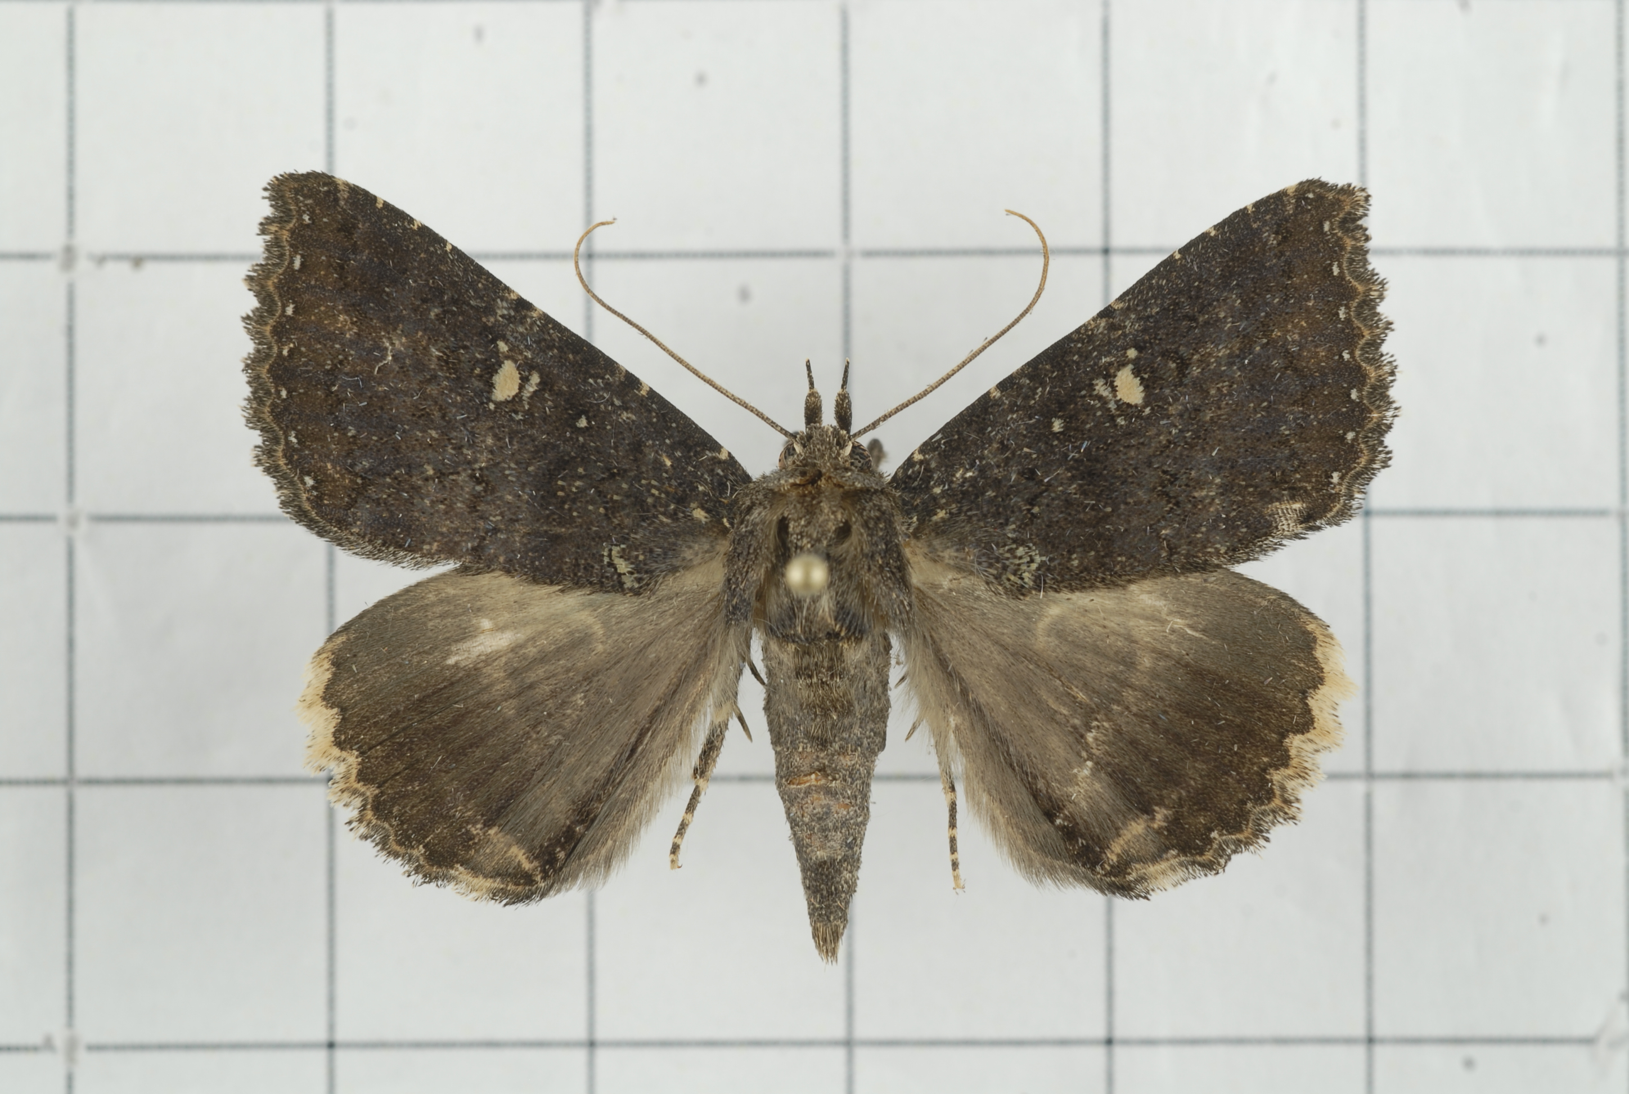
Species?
Hypersypnoides submarginata submarginata
